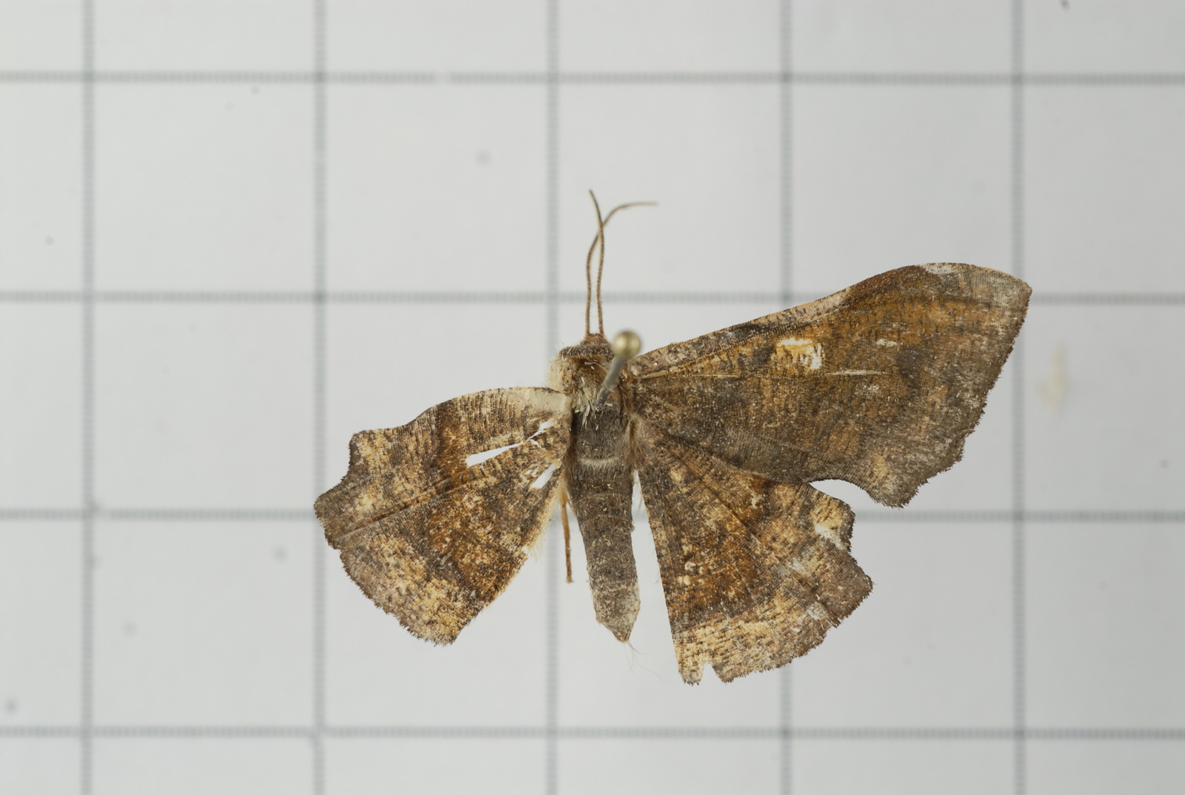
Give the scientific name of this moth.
Fascellina chromataria
